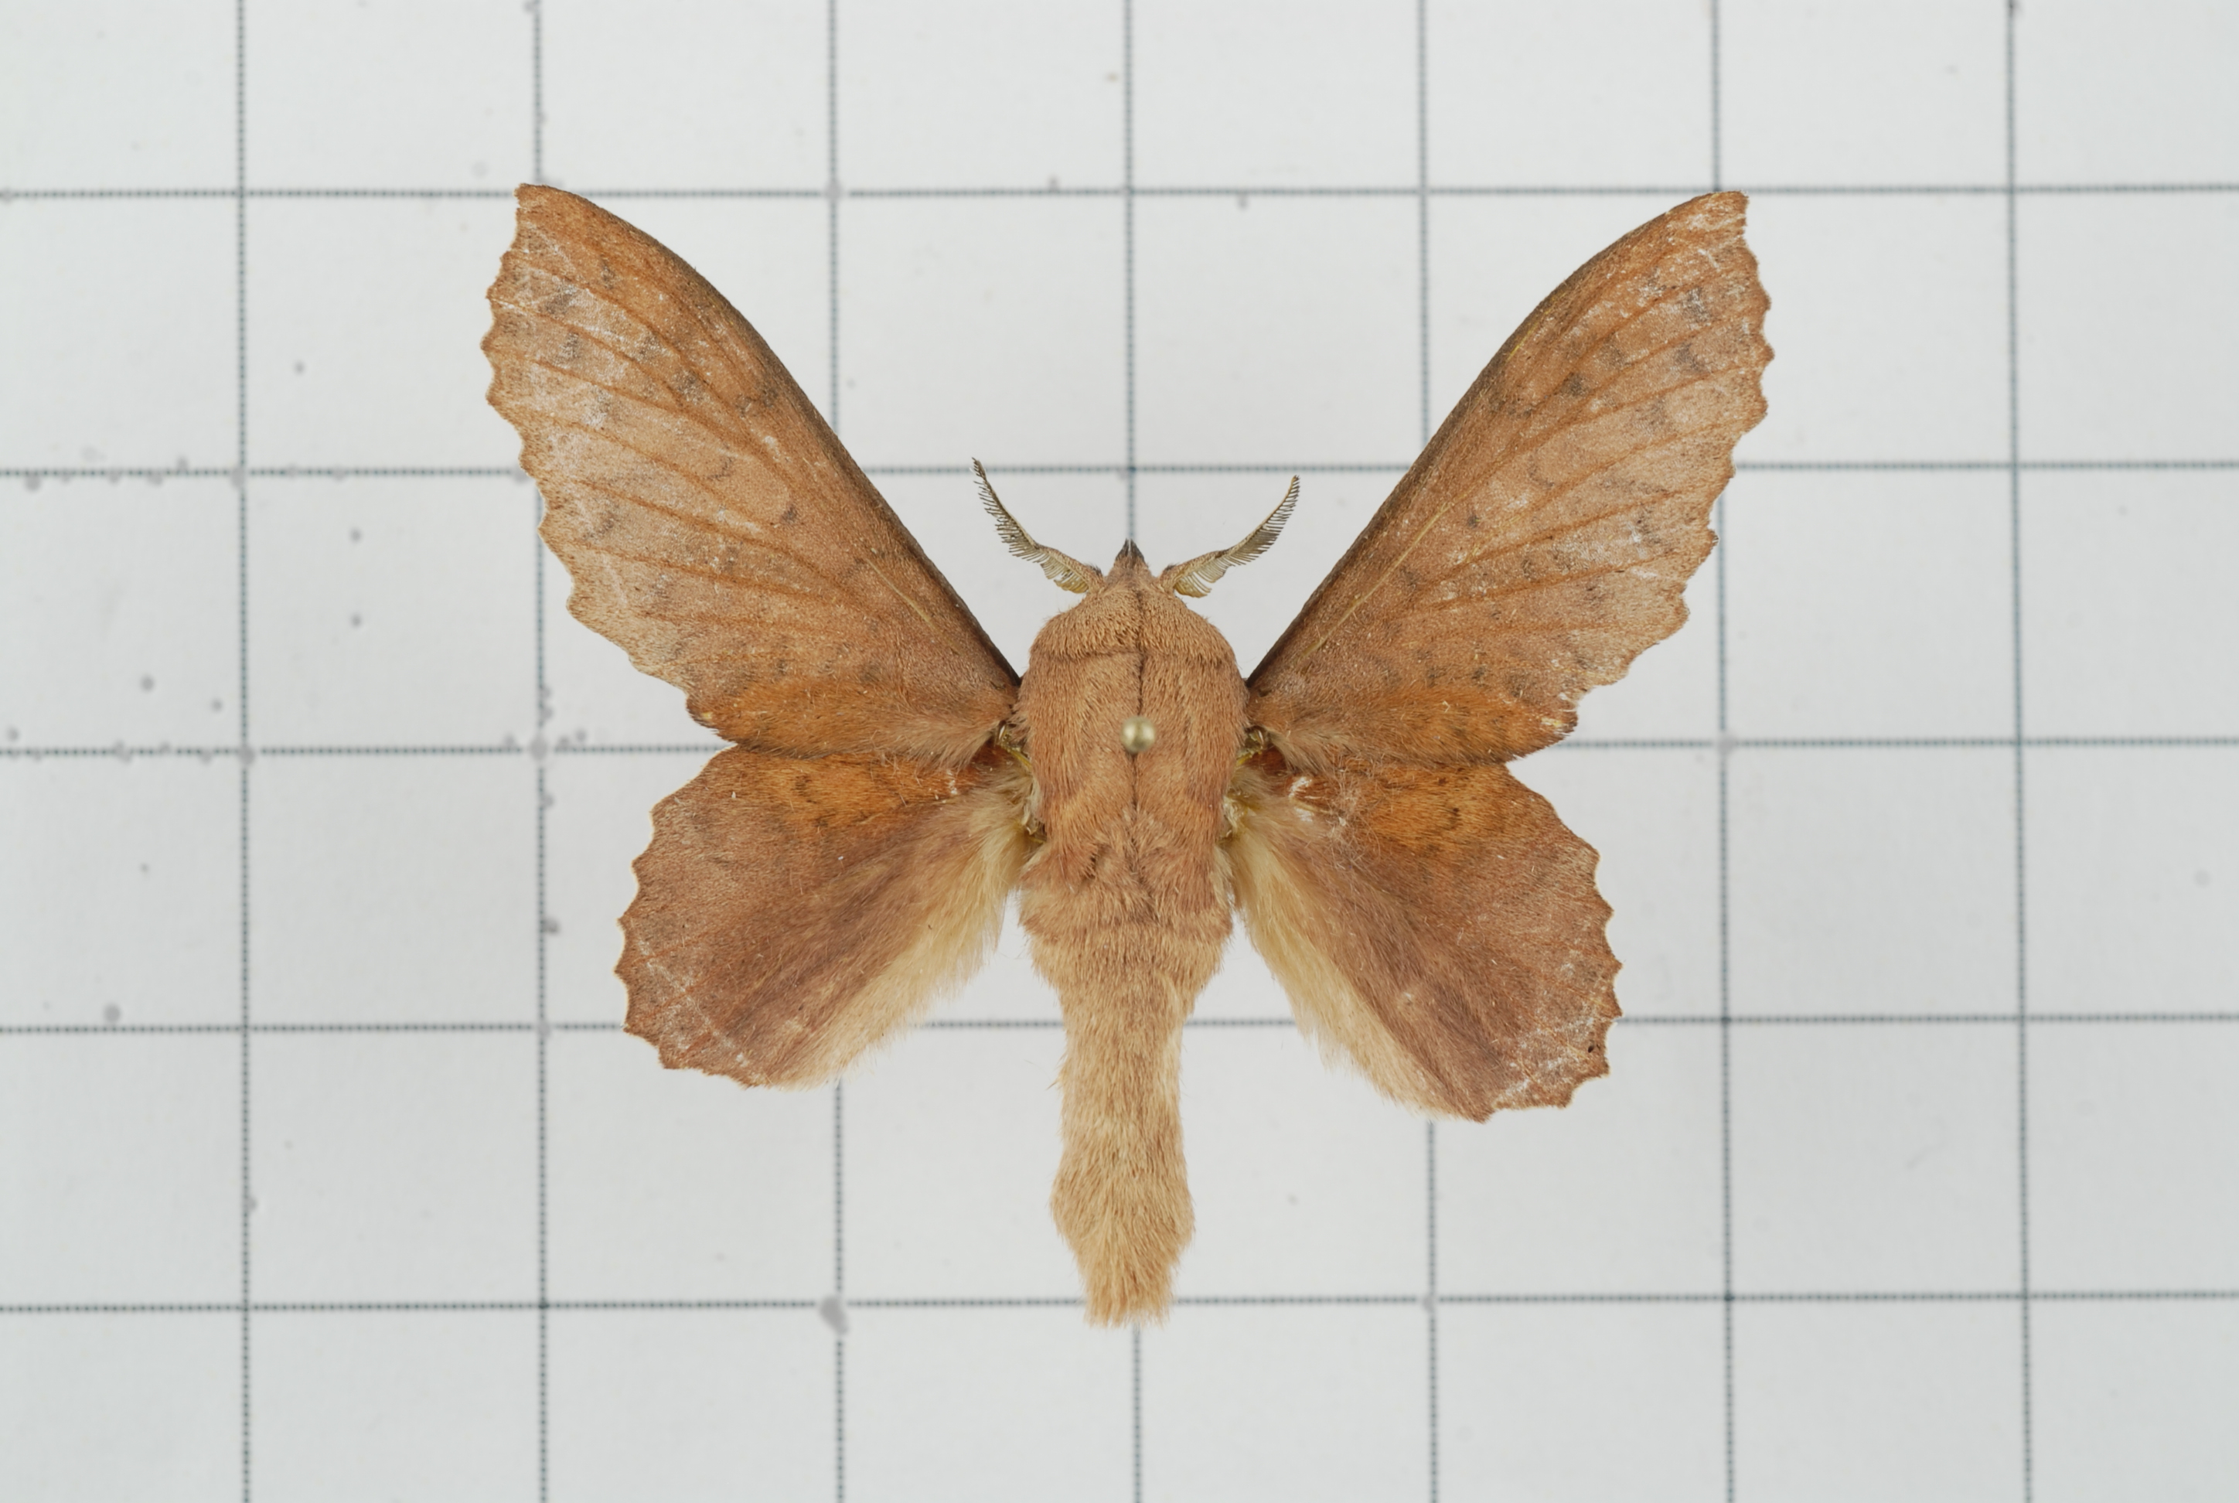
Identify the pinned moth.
Gastropacha horishana horishana
